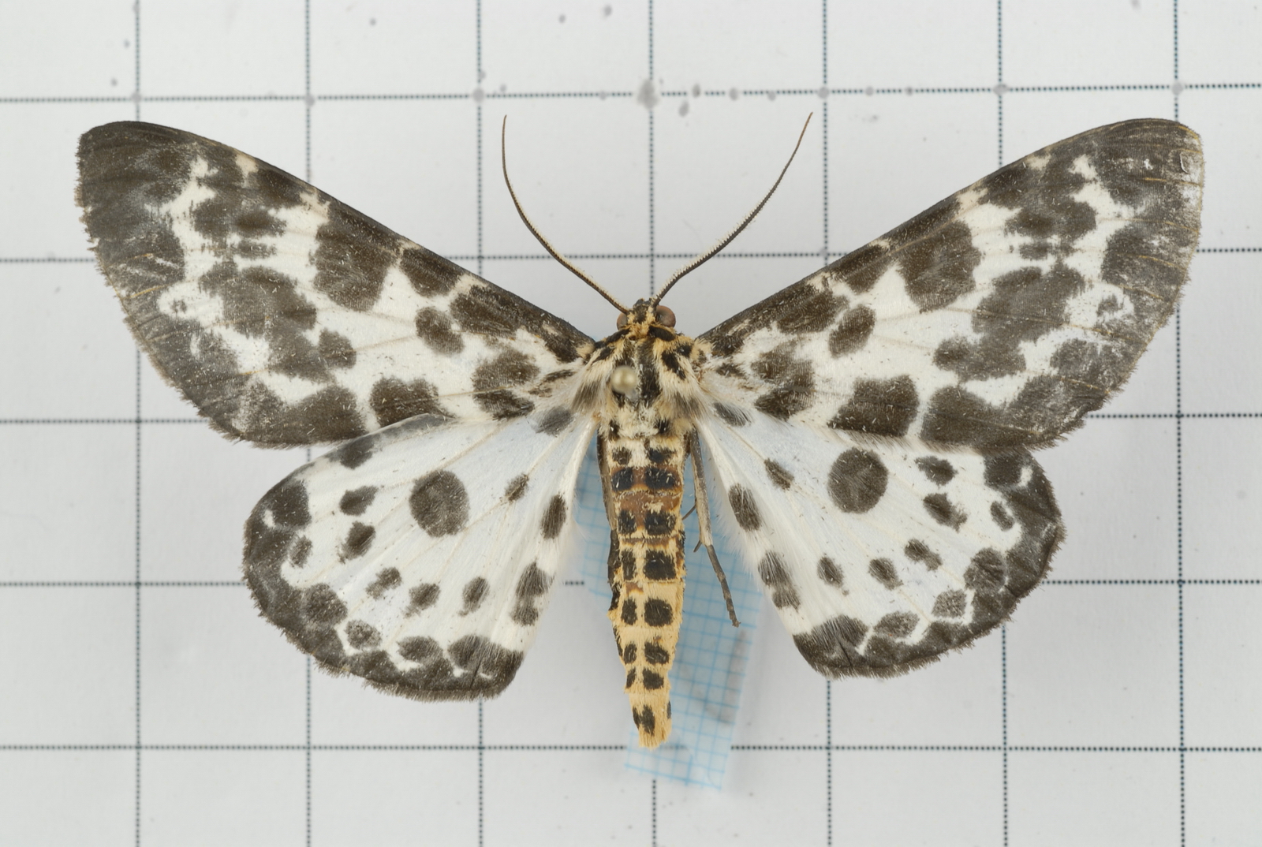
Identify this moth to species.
Parapercnia giraffata
